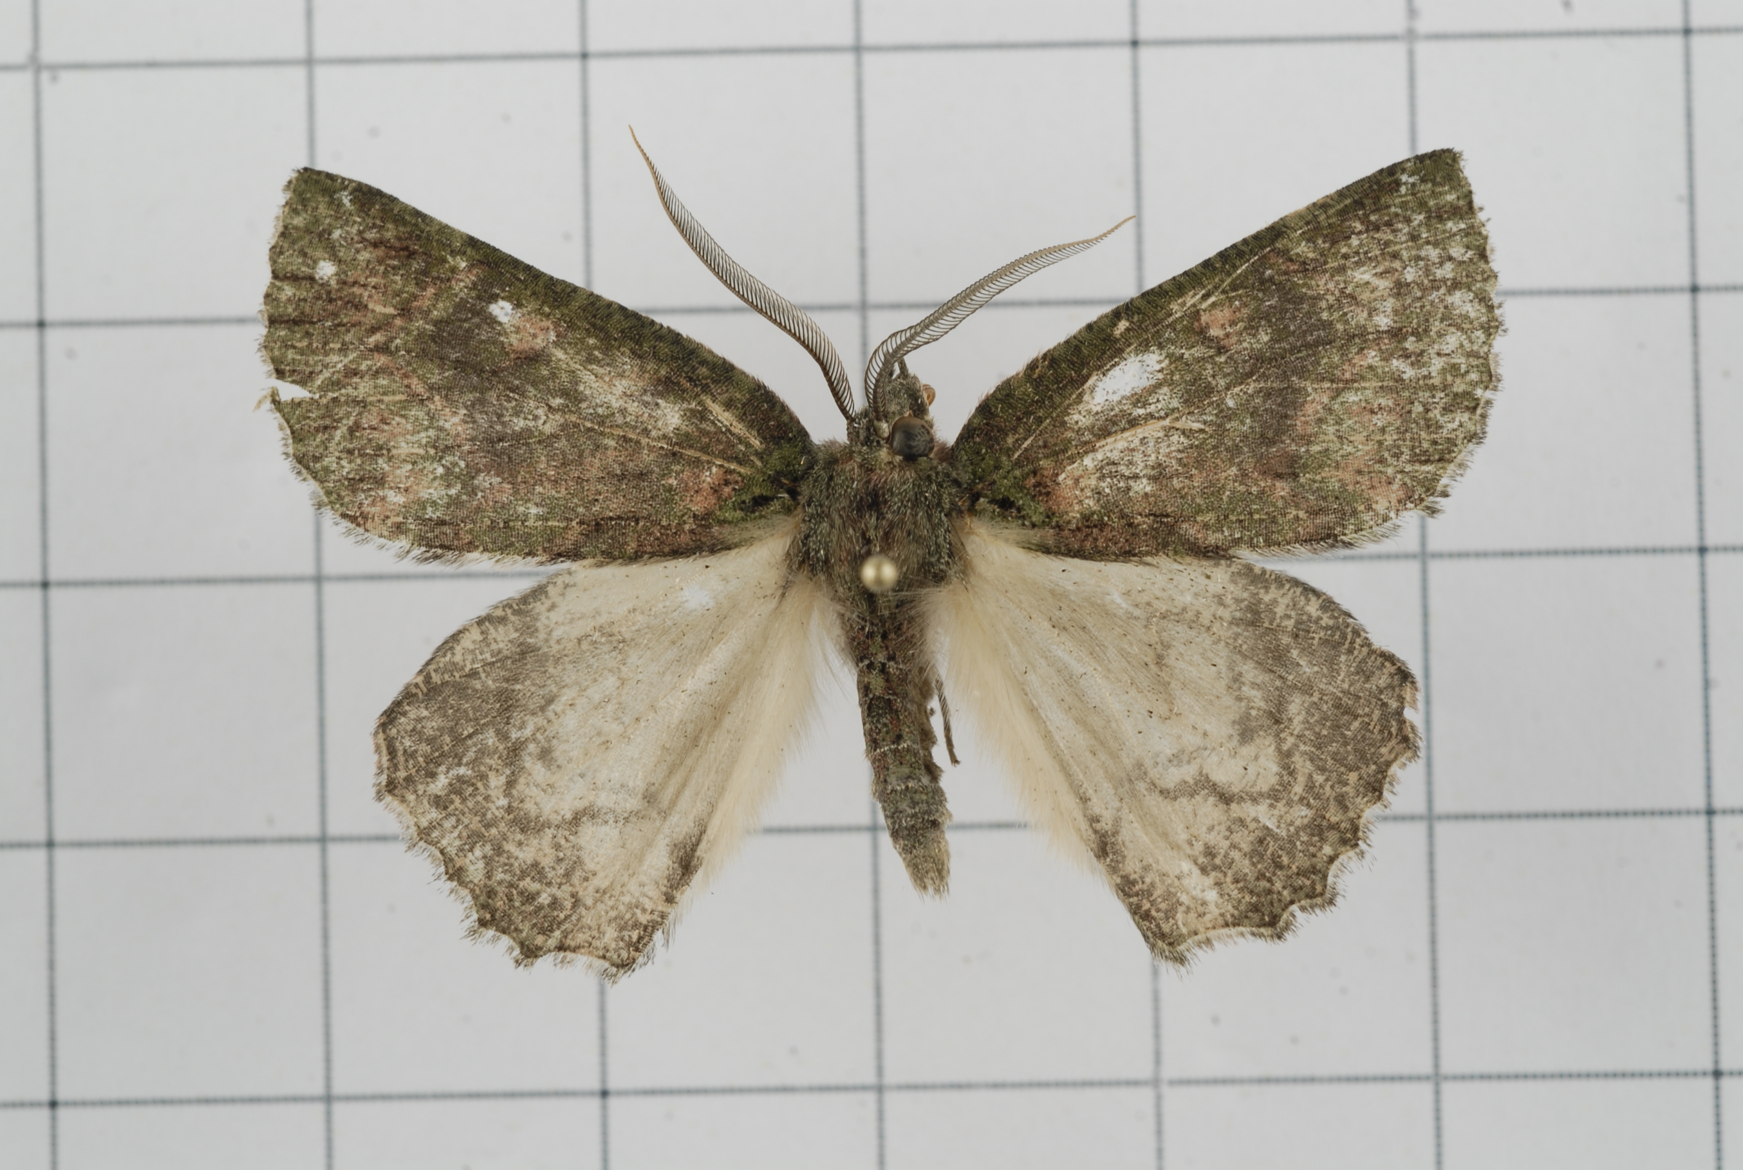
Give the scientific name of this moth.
Dindica kishidai
